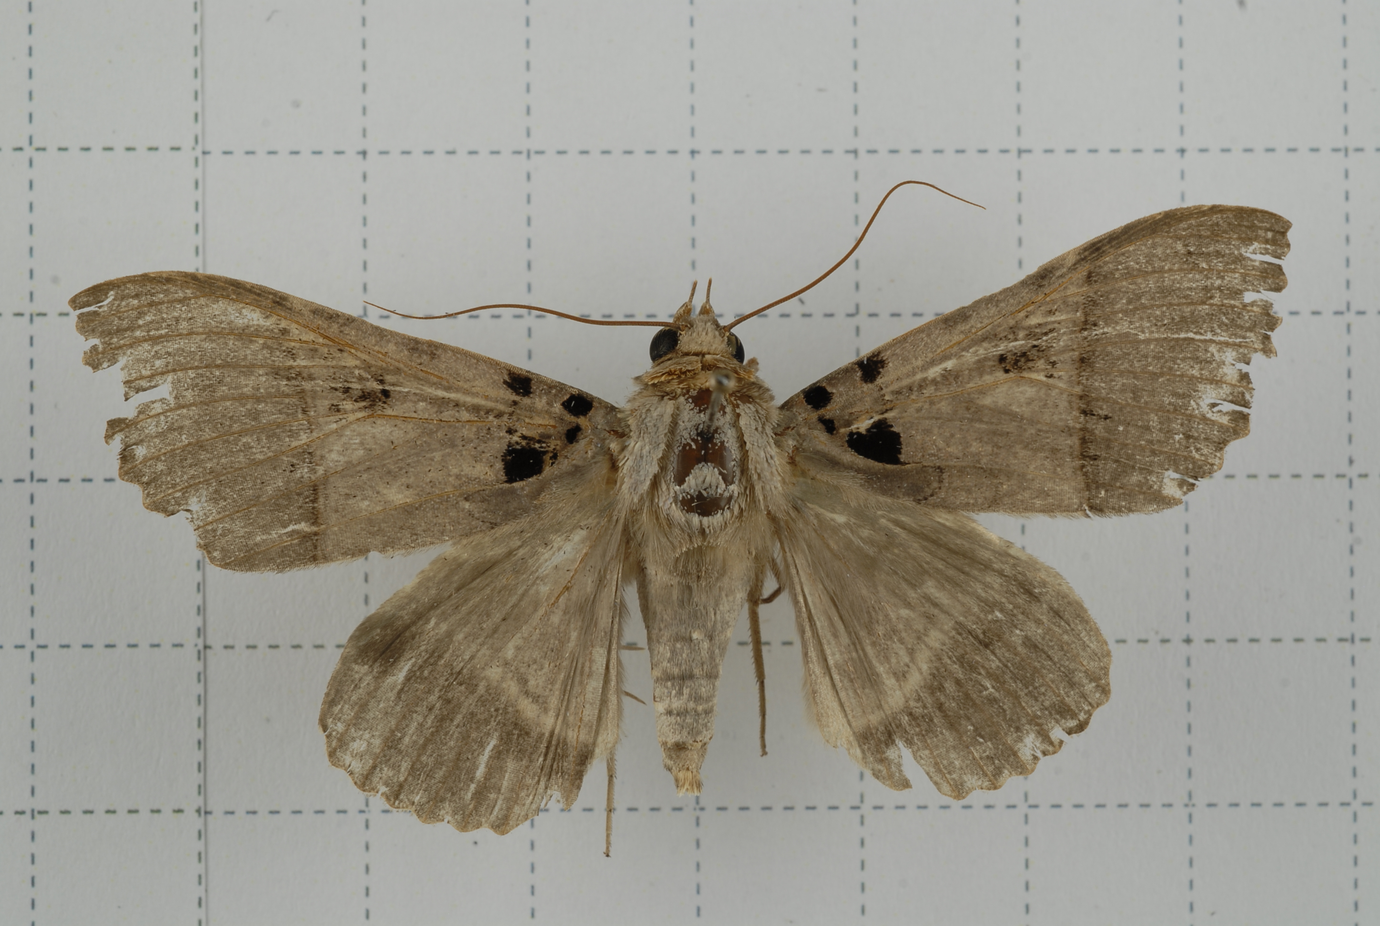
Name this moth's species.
Serrodes campana
